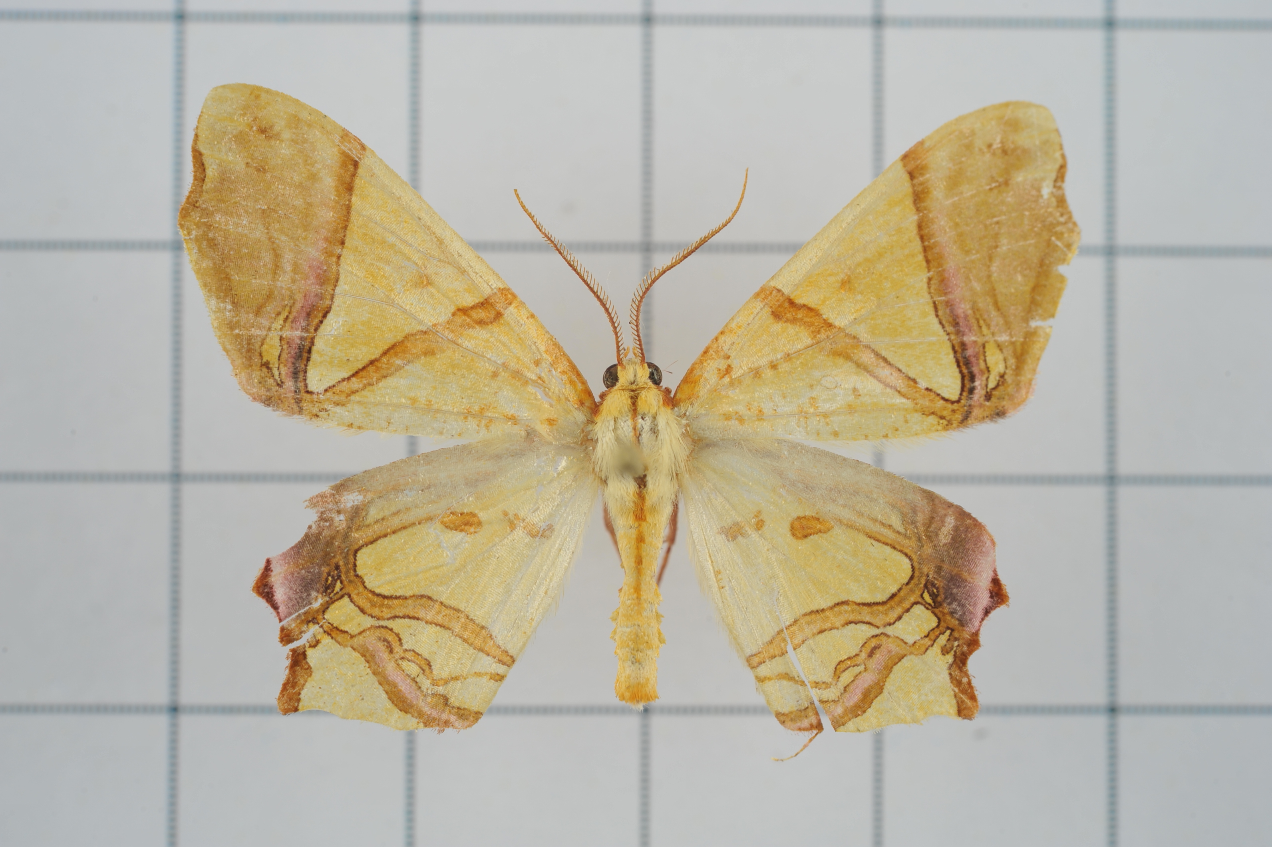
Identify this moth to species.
Trotocraspeda divaricata
